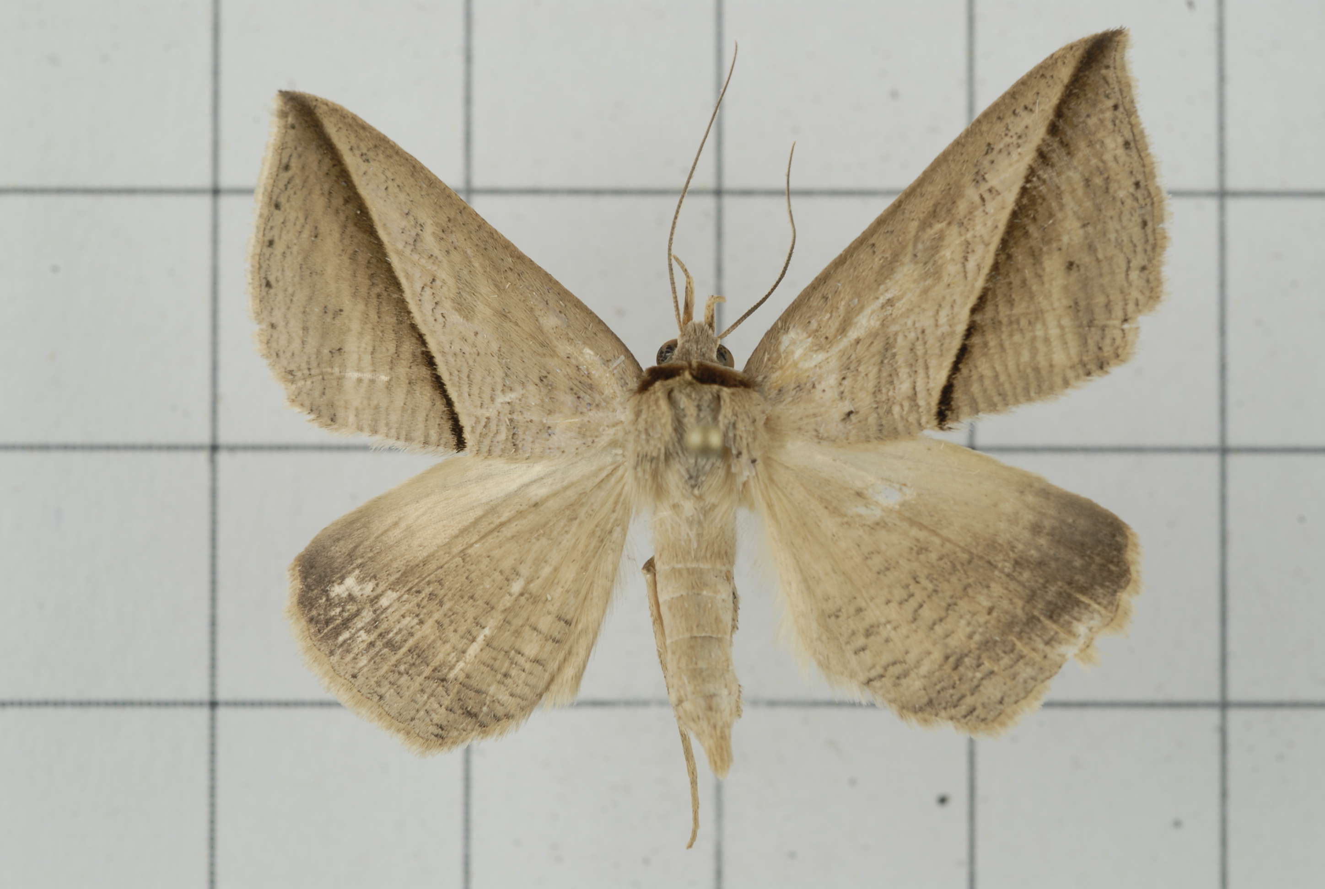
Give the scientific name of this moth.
Dierna strigata
